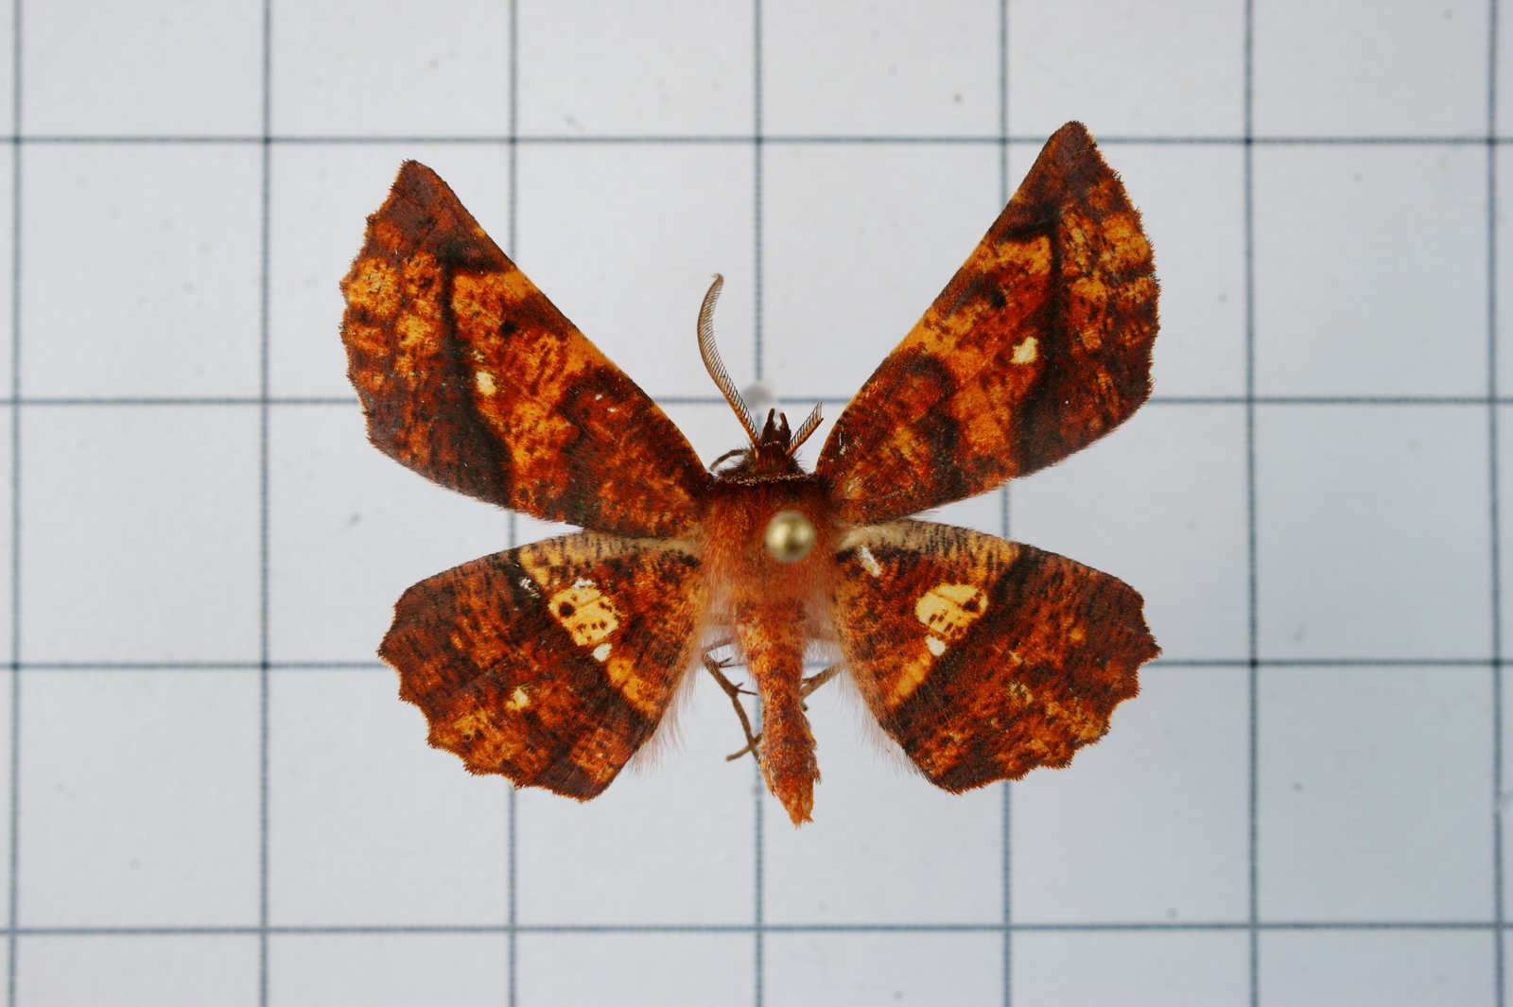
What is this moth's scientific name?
Garaeus specularis specularis
